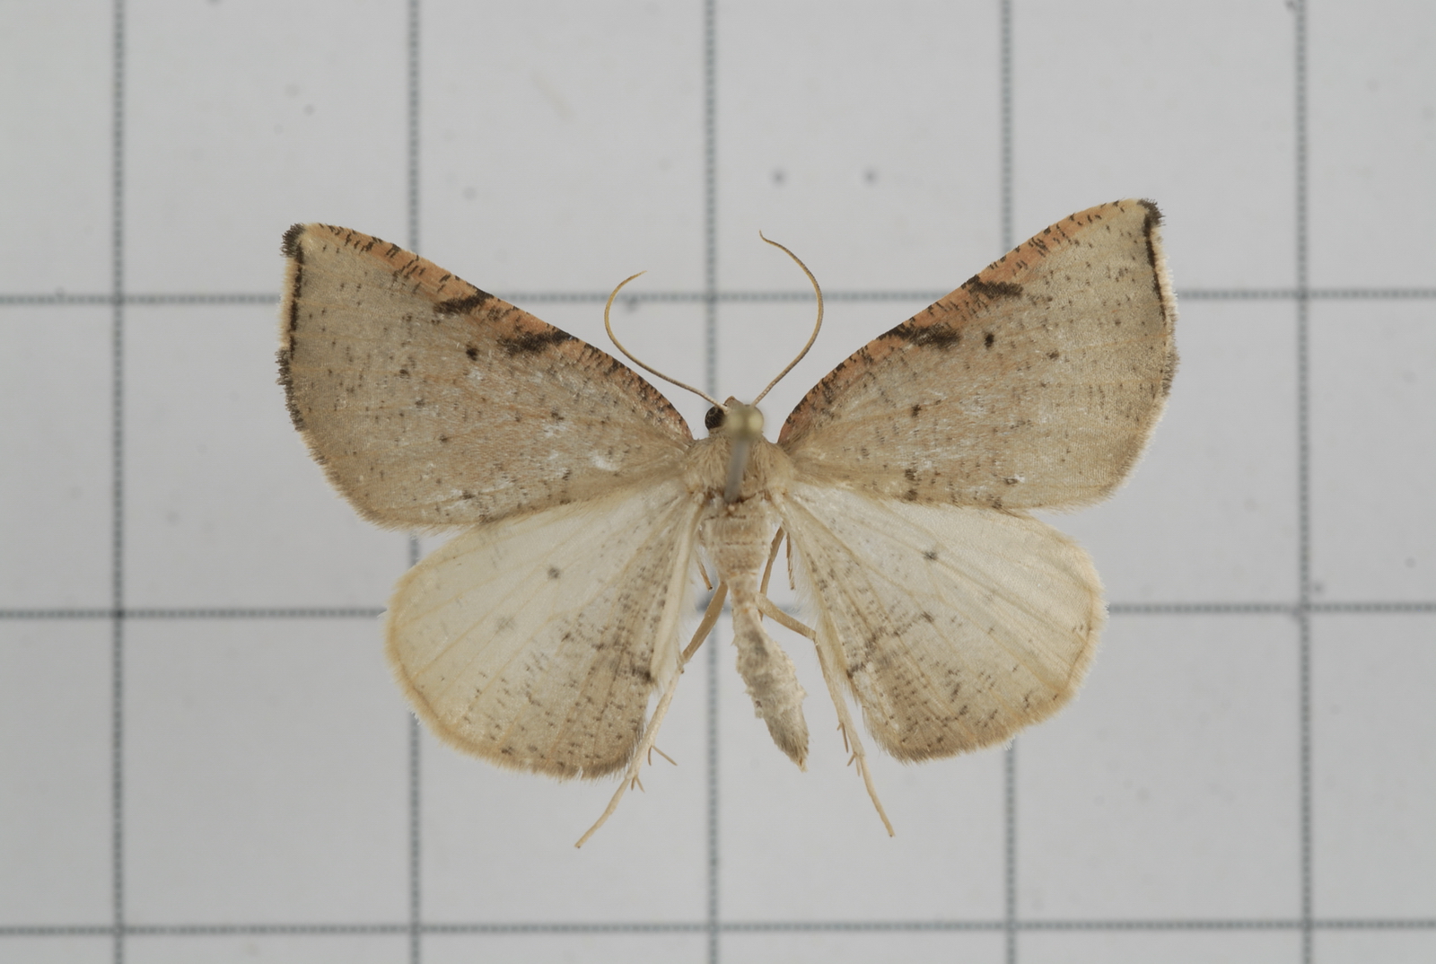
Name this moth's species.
Aplochlora costipicta
